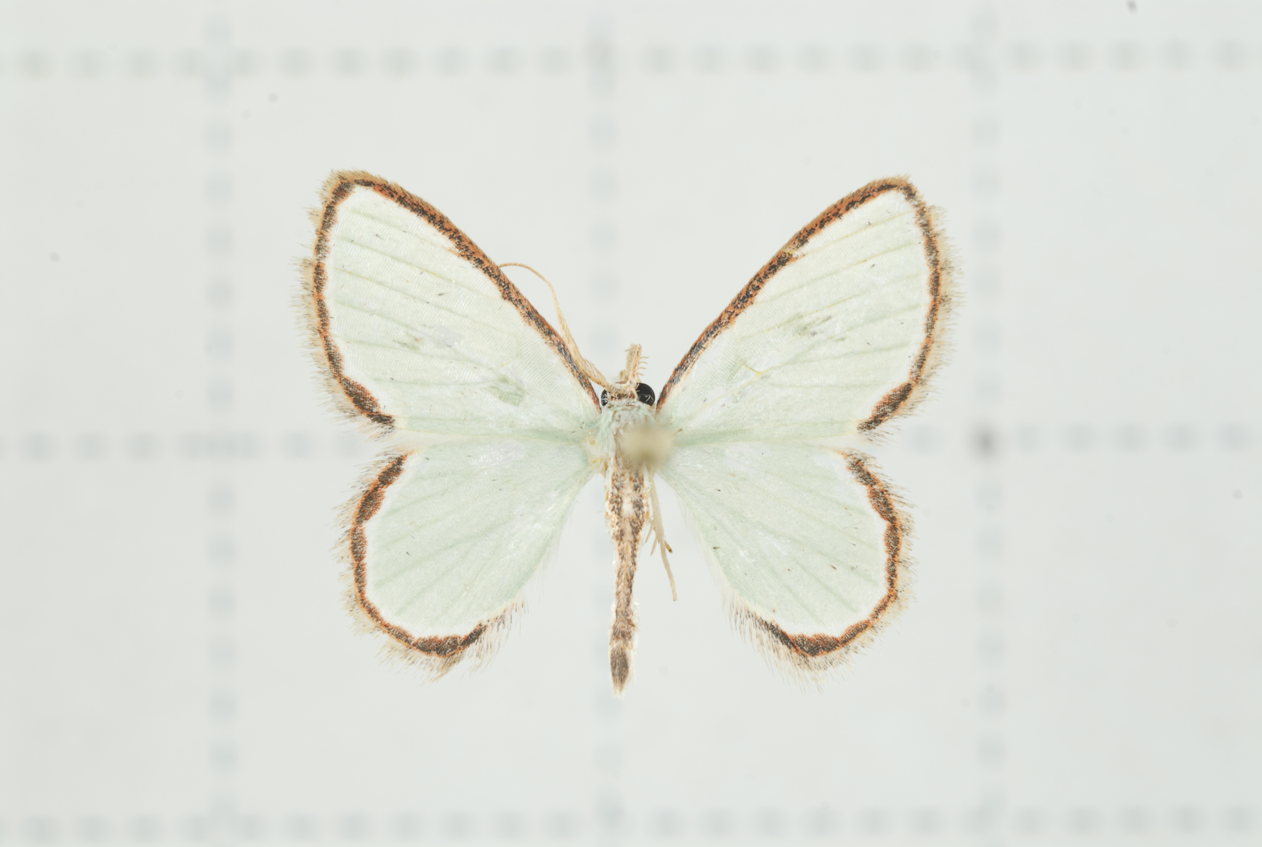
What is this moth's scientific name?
Comostola pyrrhogona
